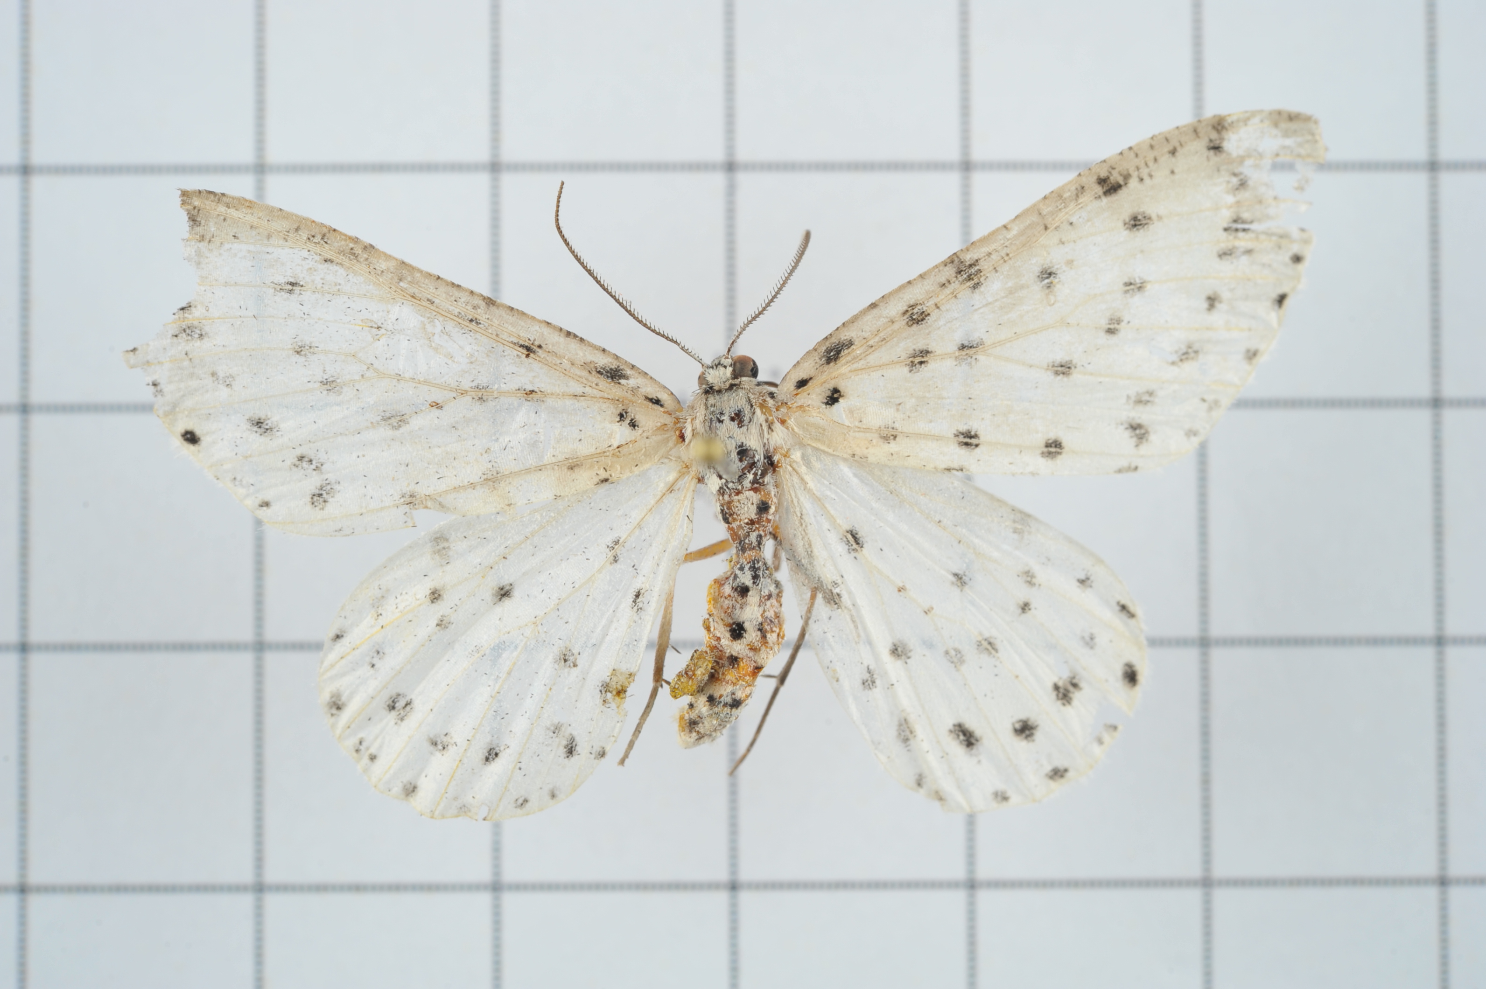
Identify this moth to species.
Xenoplia trivialis
